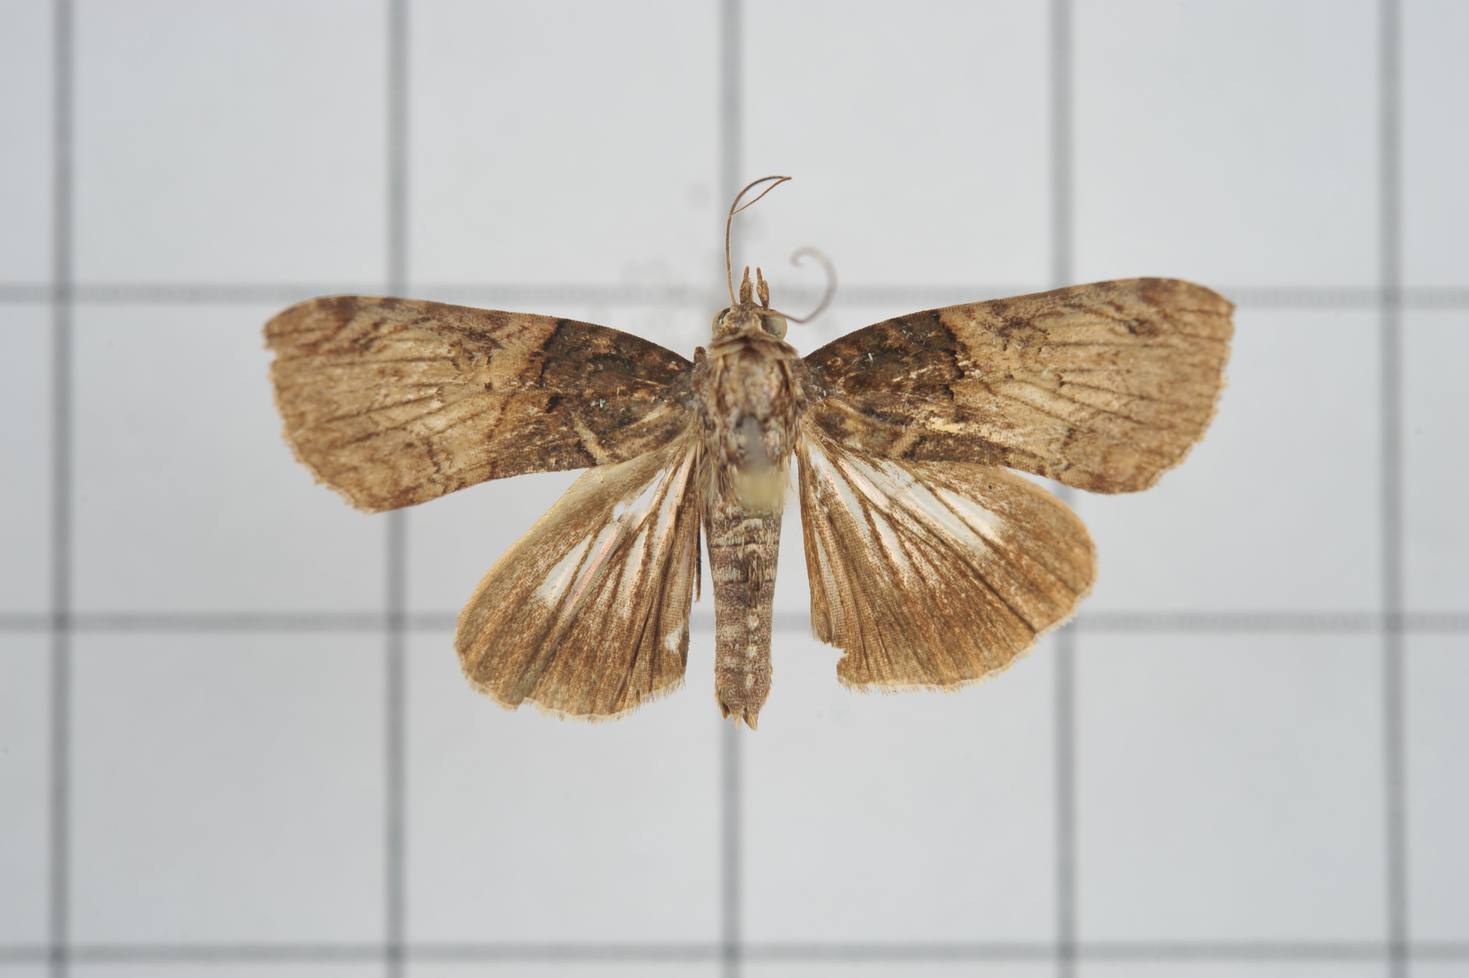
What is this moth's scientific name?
Lophoptera phaeobasis
